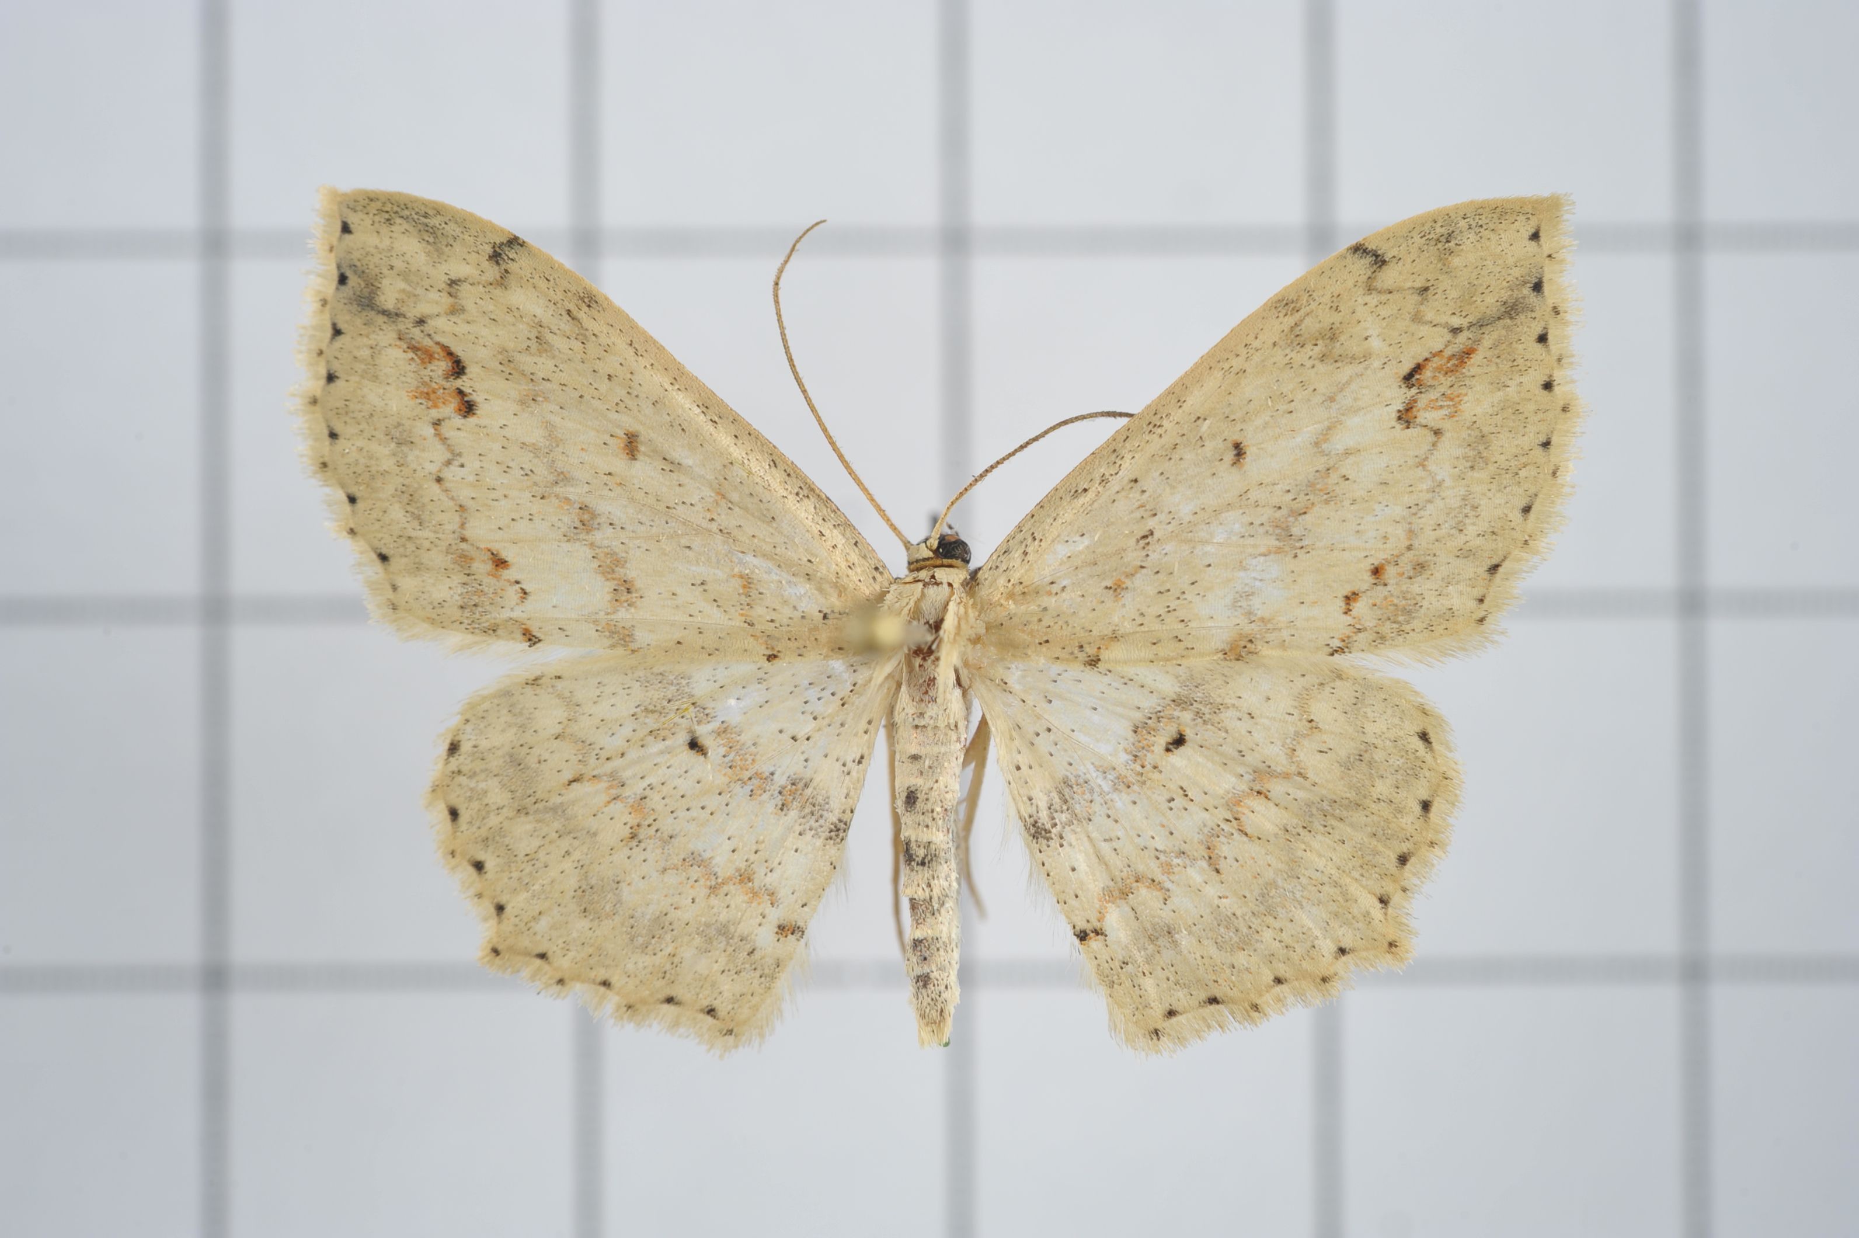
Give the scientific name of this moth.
Scopula anatreces
